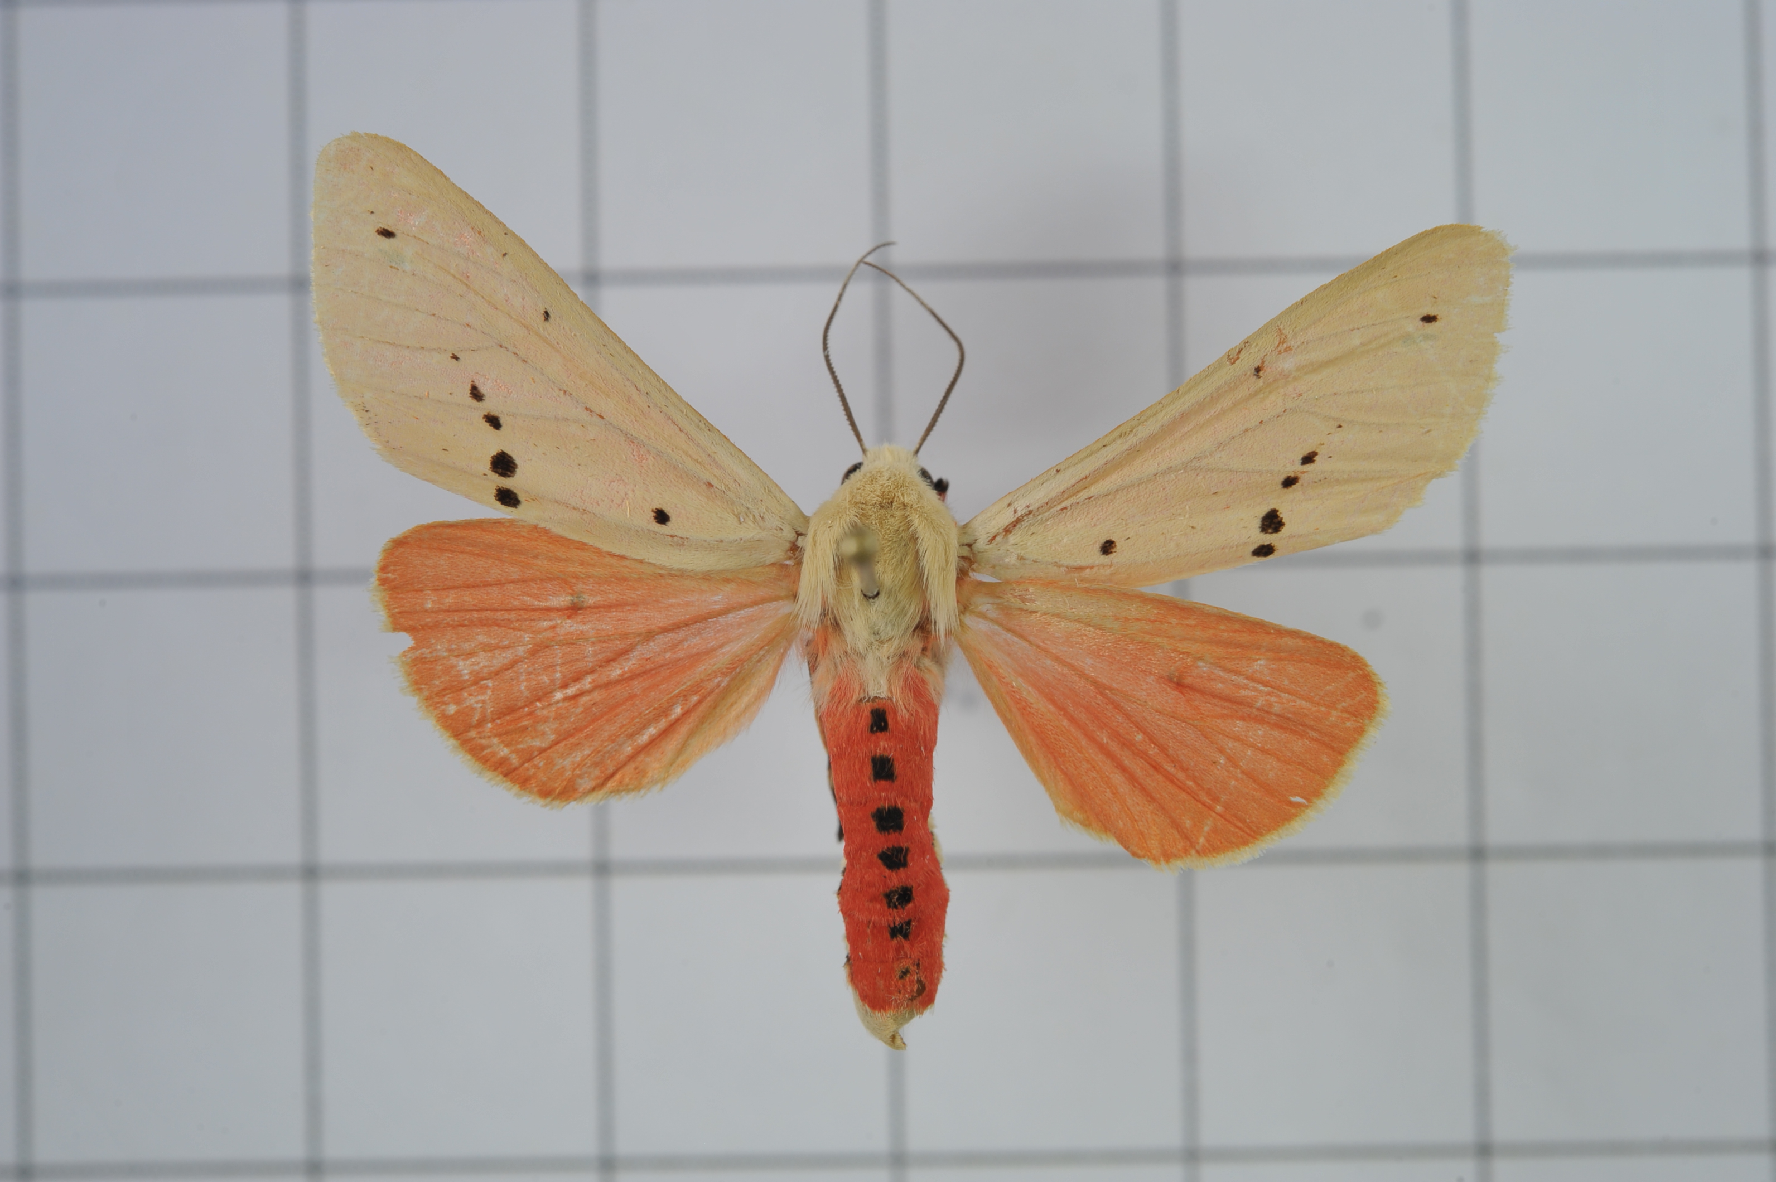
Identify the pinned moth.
Spilarctia subcarnea
